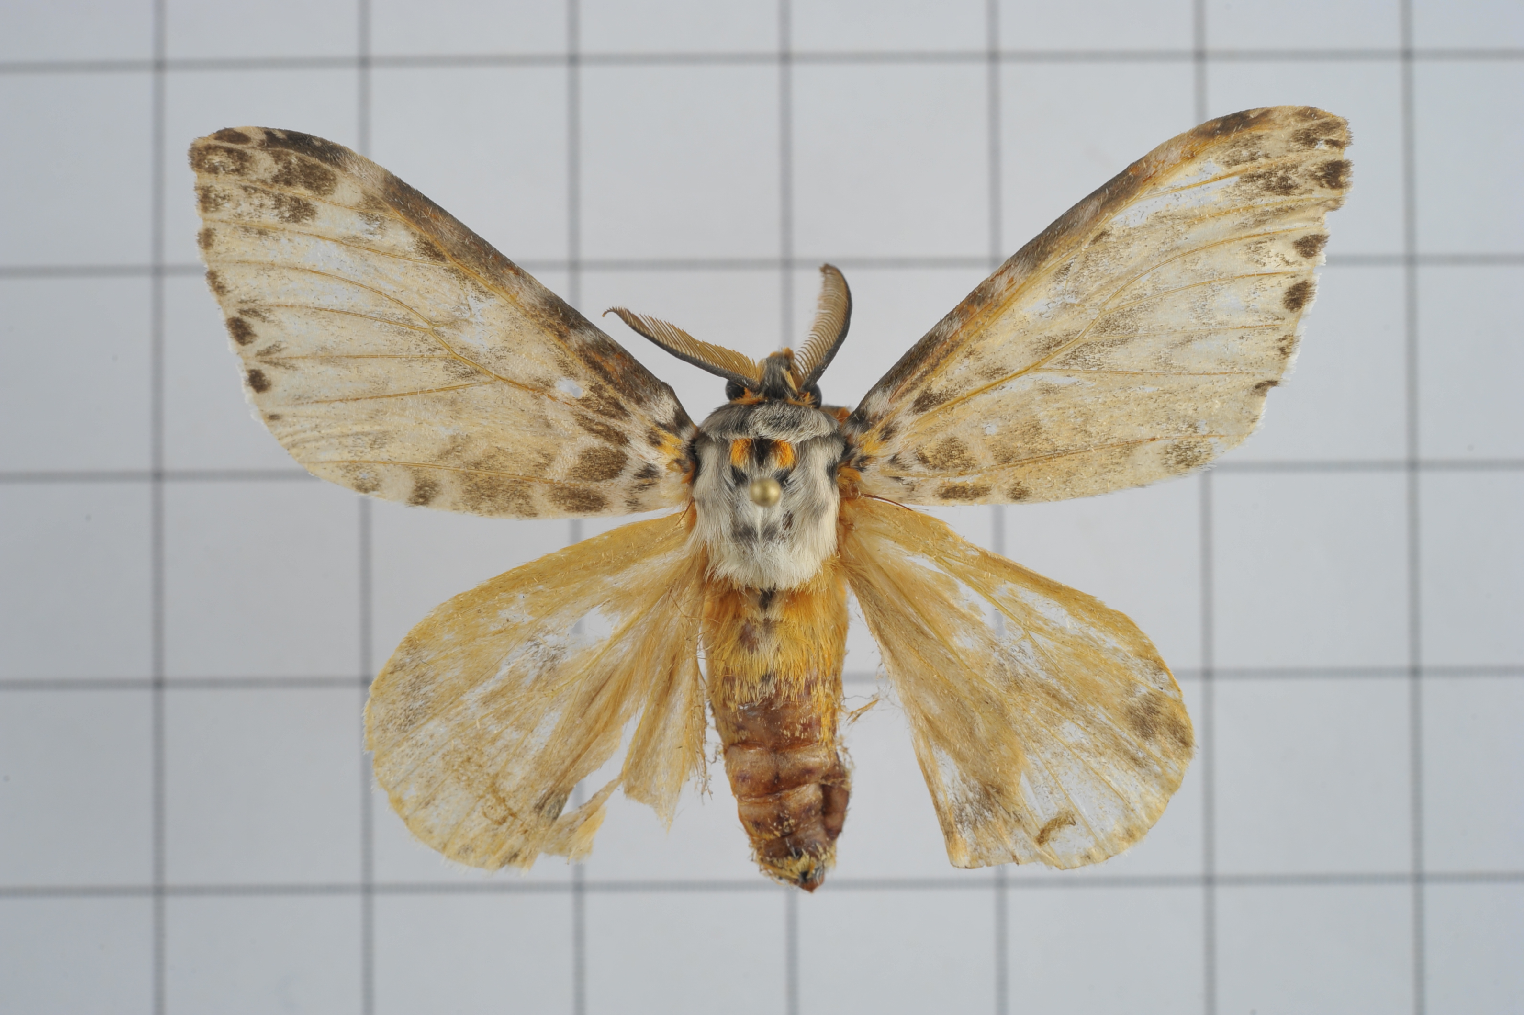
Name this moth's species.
Lymantria mathura subpallida
